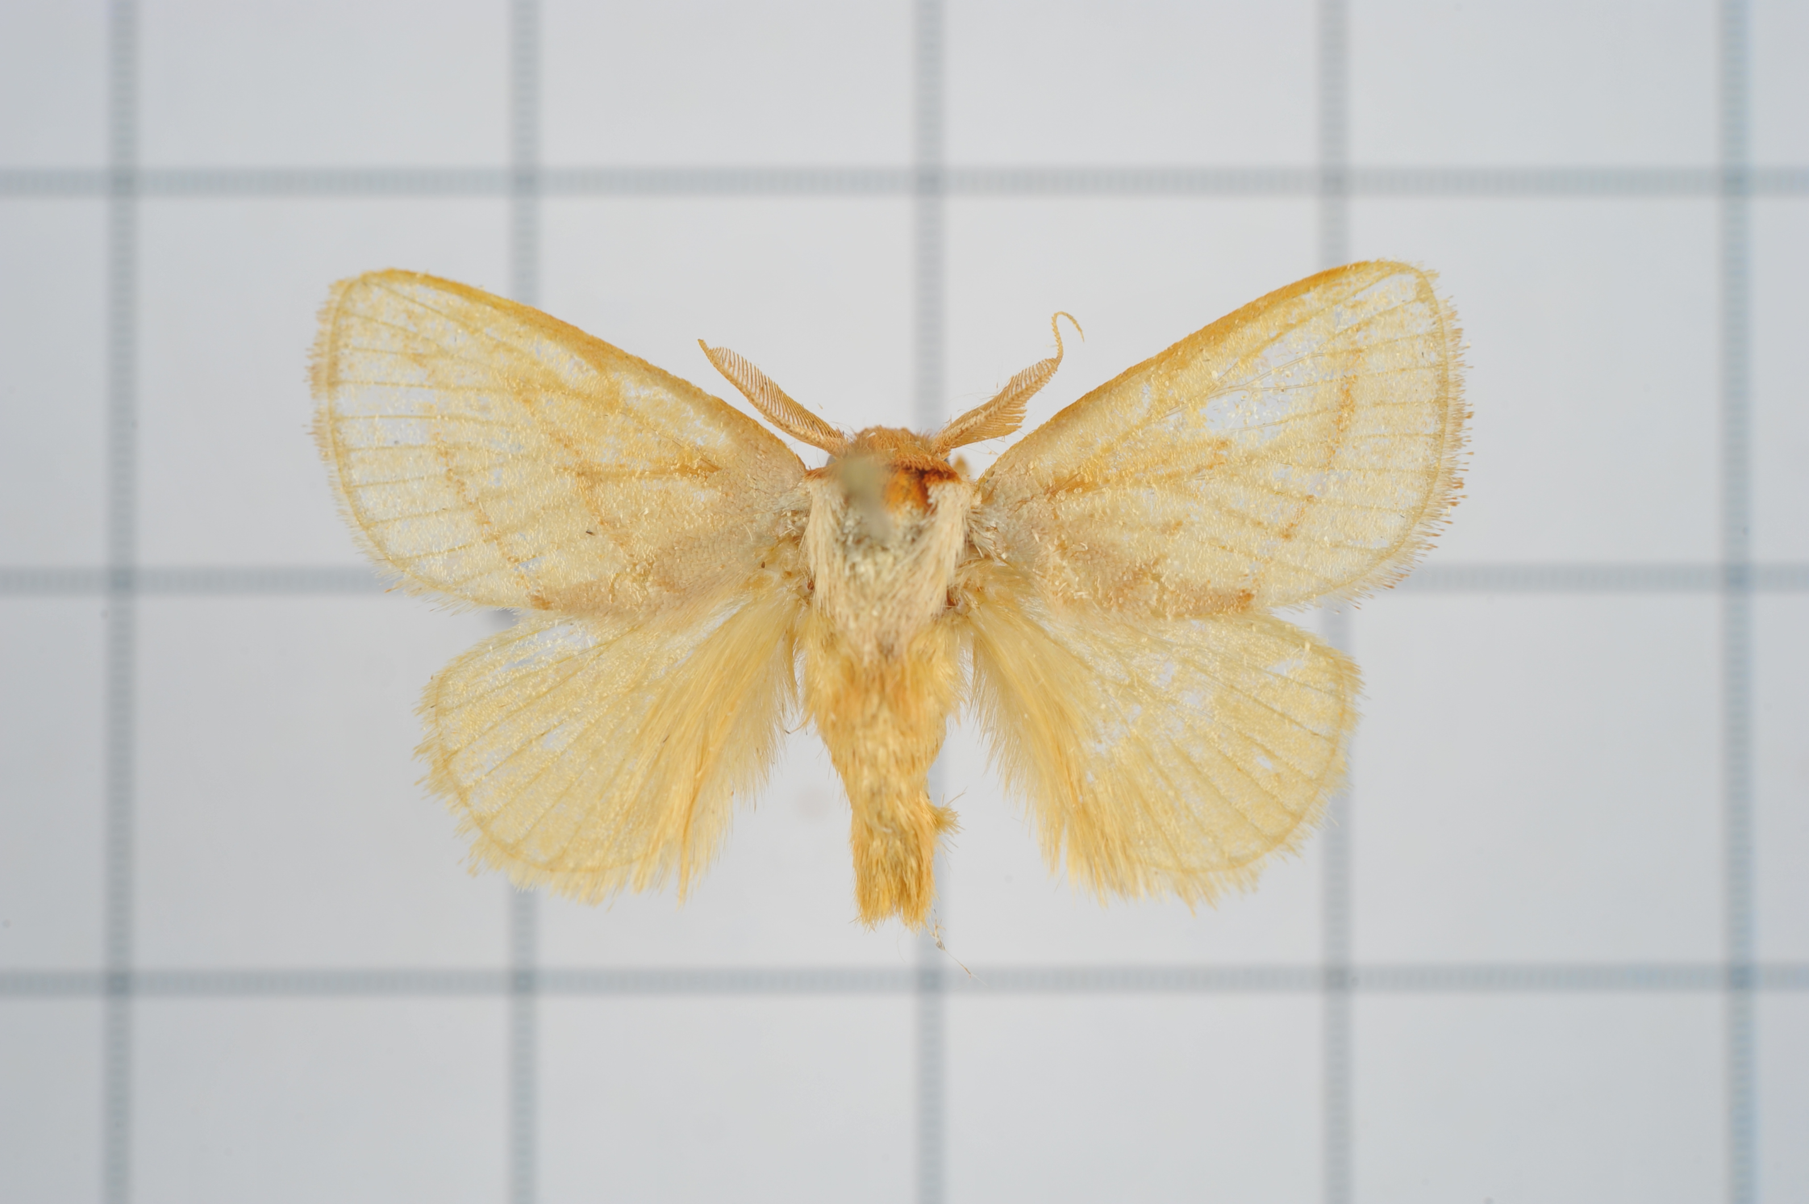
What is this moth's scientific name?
Cania heppneri
